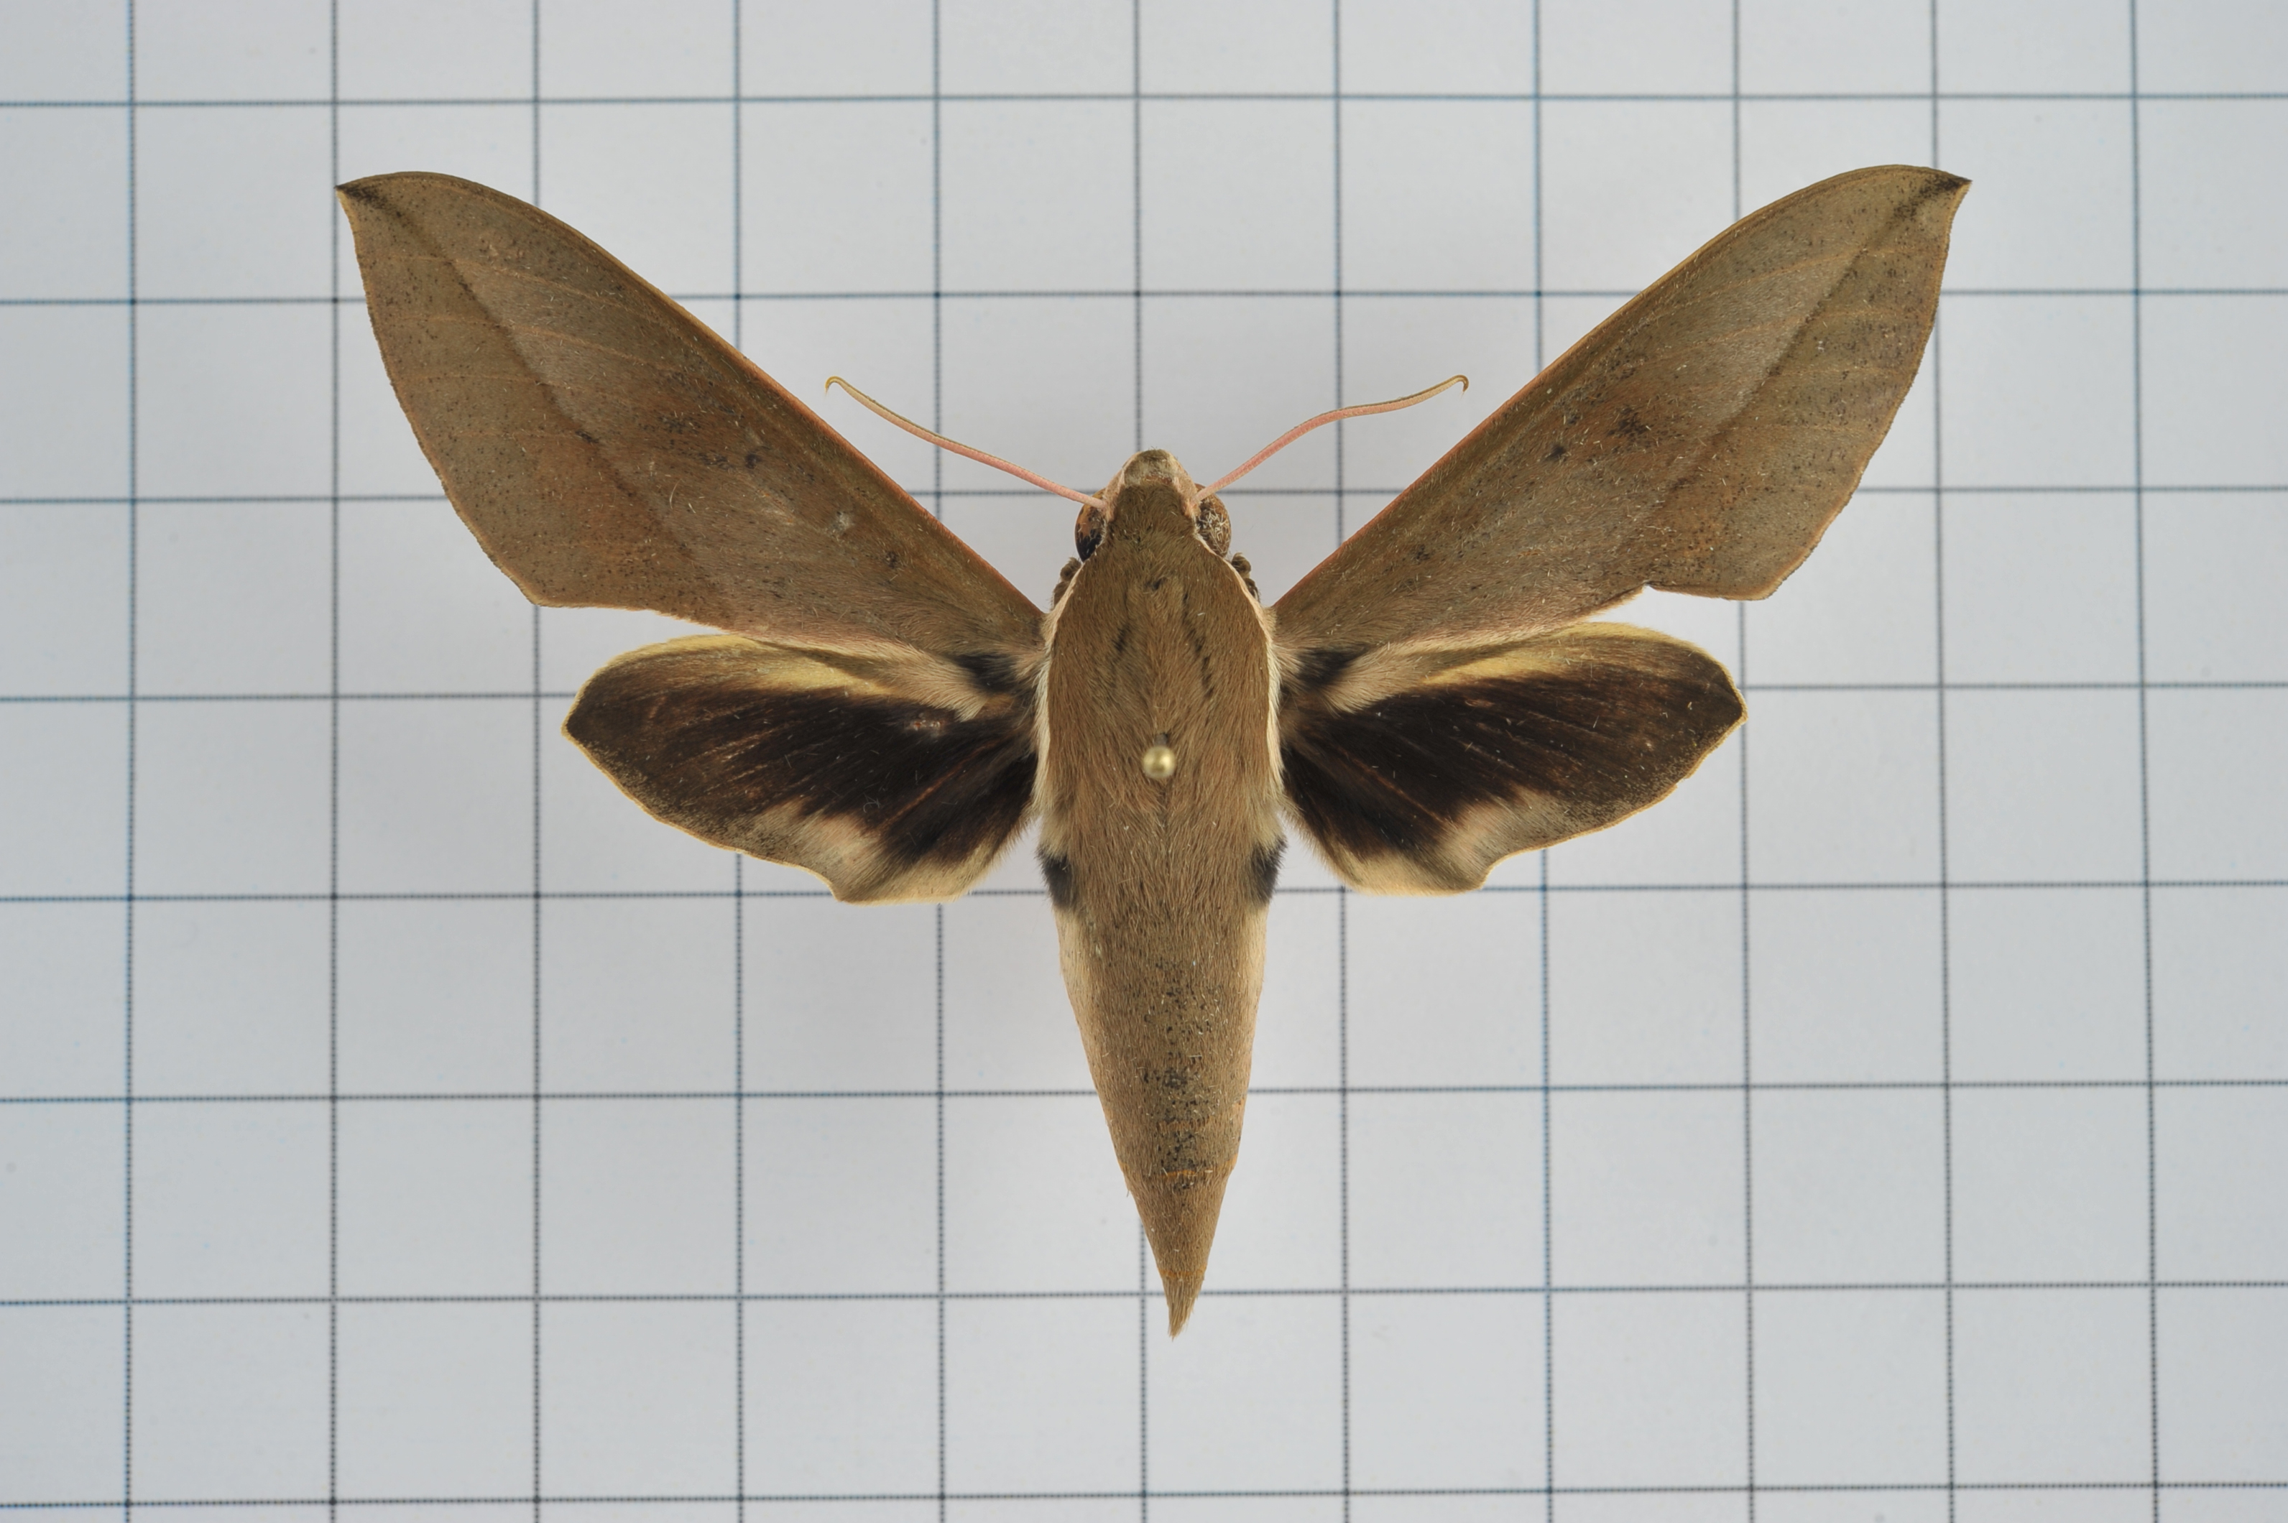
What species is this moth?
Theretra tibetiana
